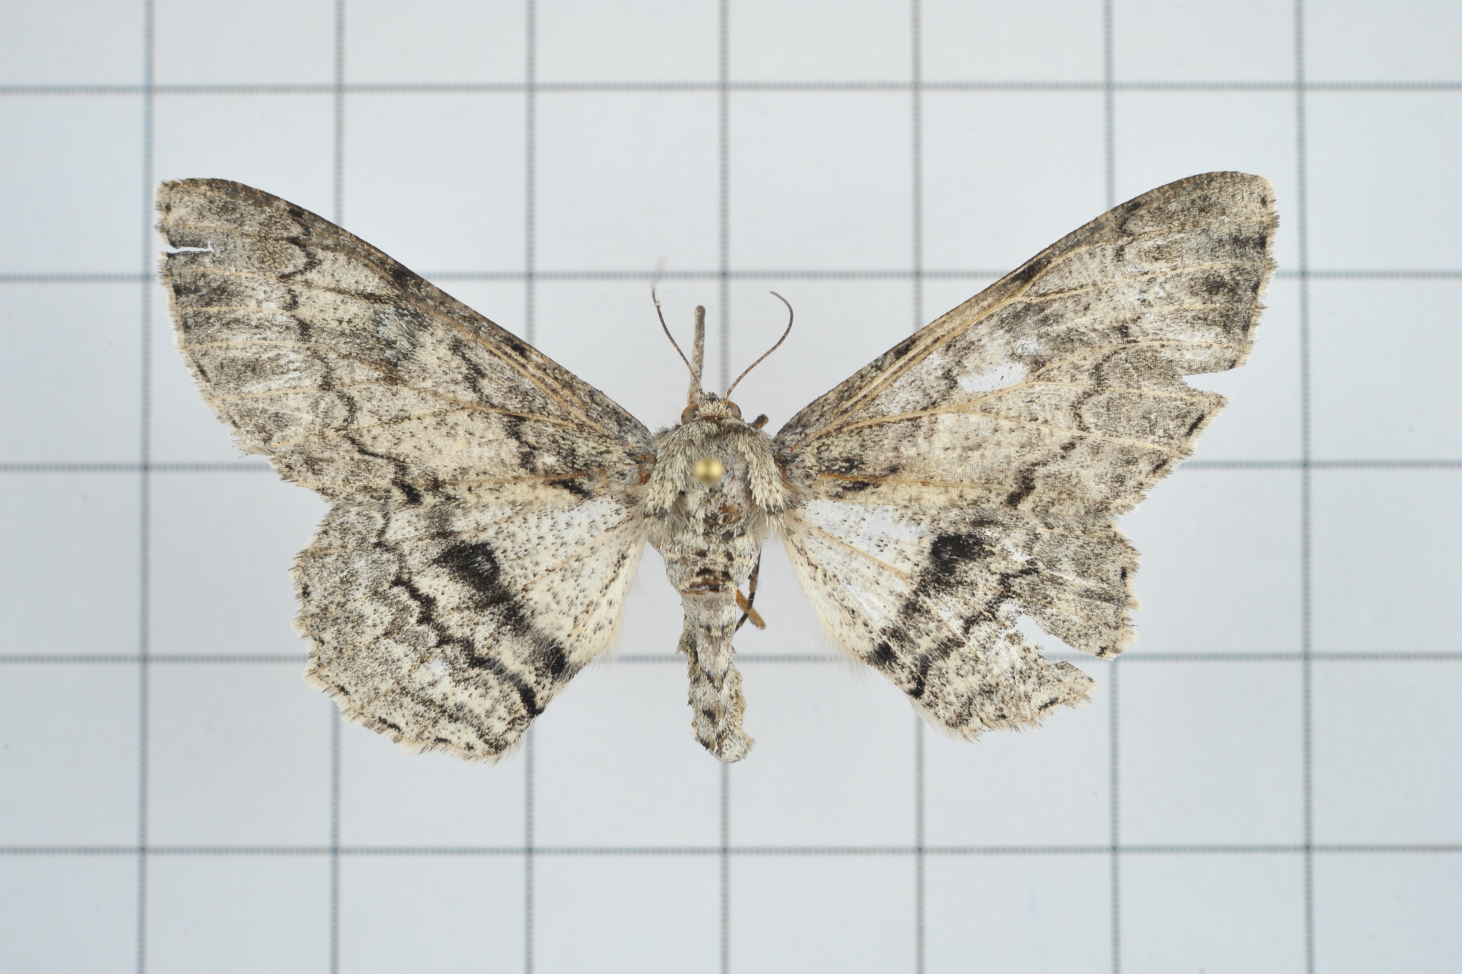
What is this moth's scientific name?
Ascotis selenaria imparata
